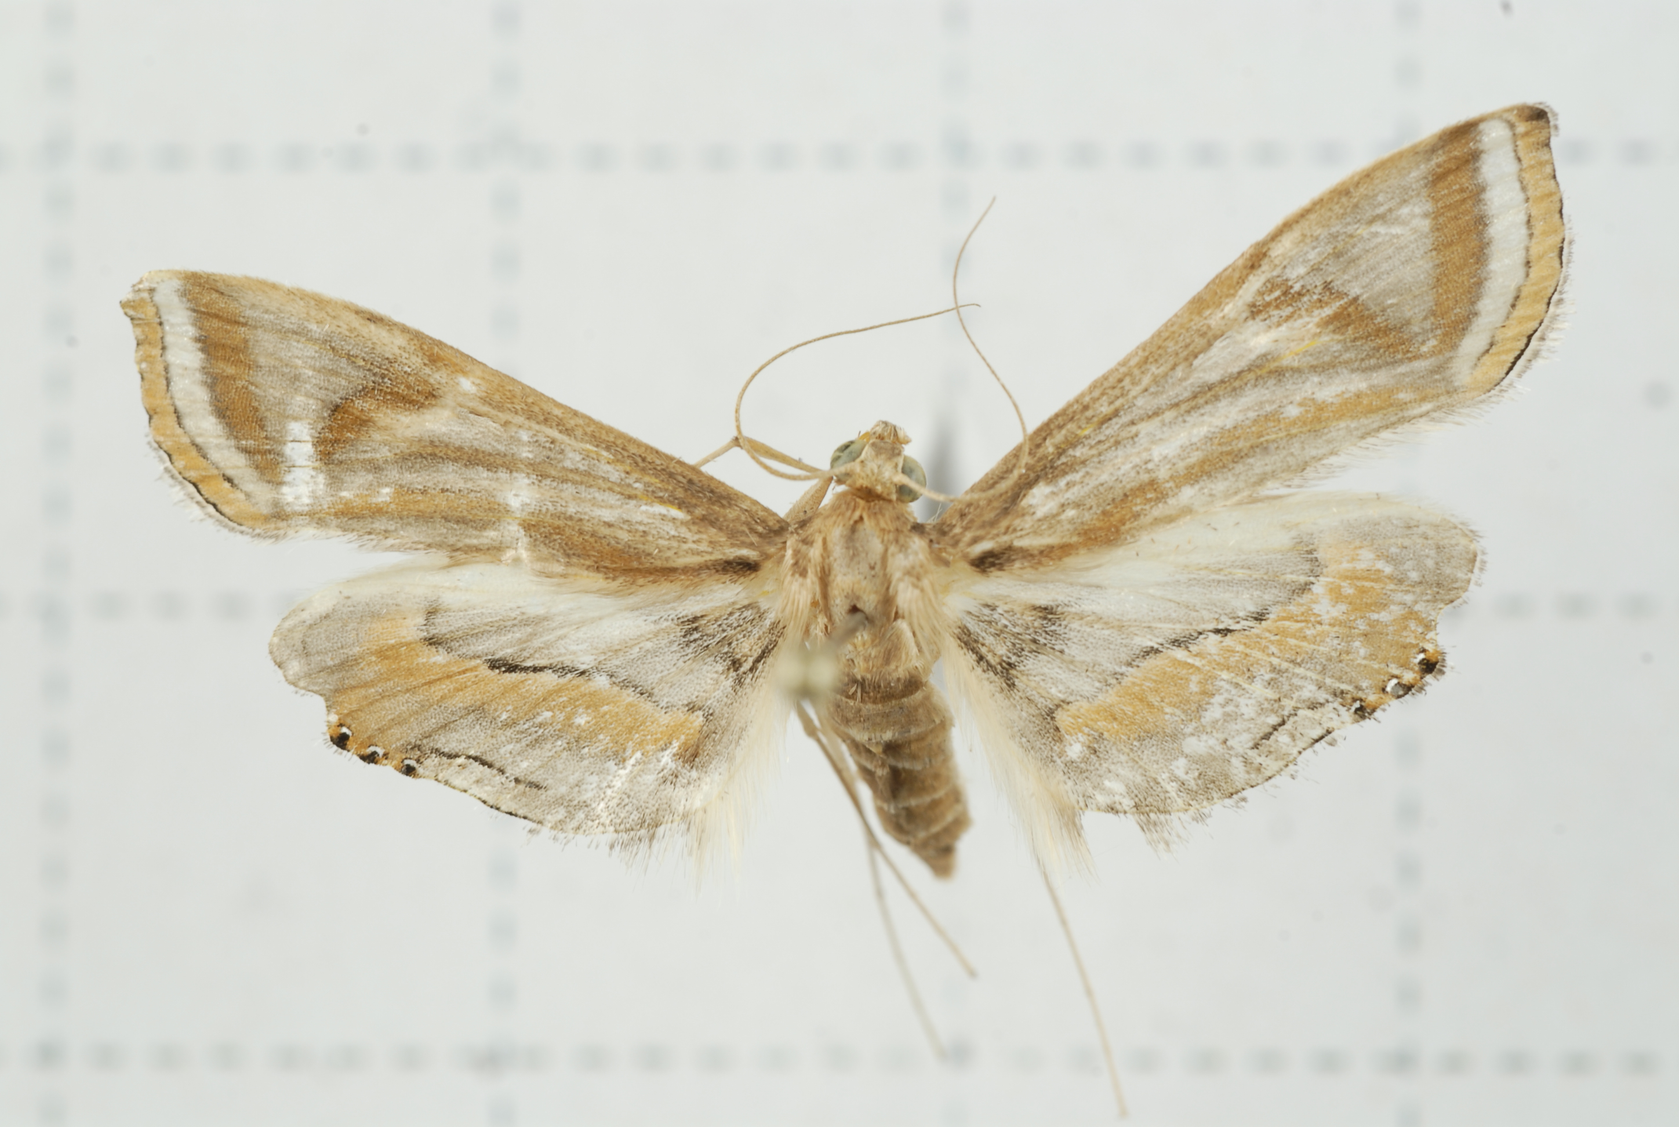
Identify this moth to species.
Eoophyla gibbosalis
